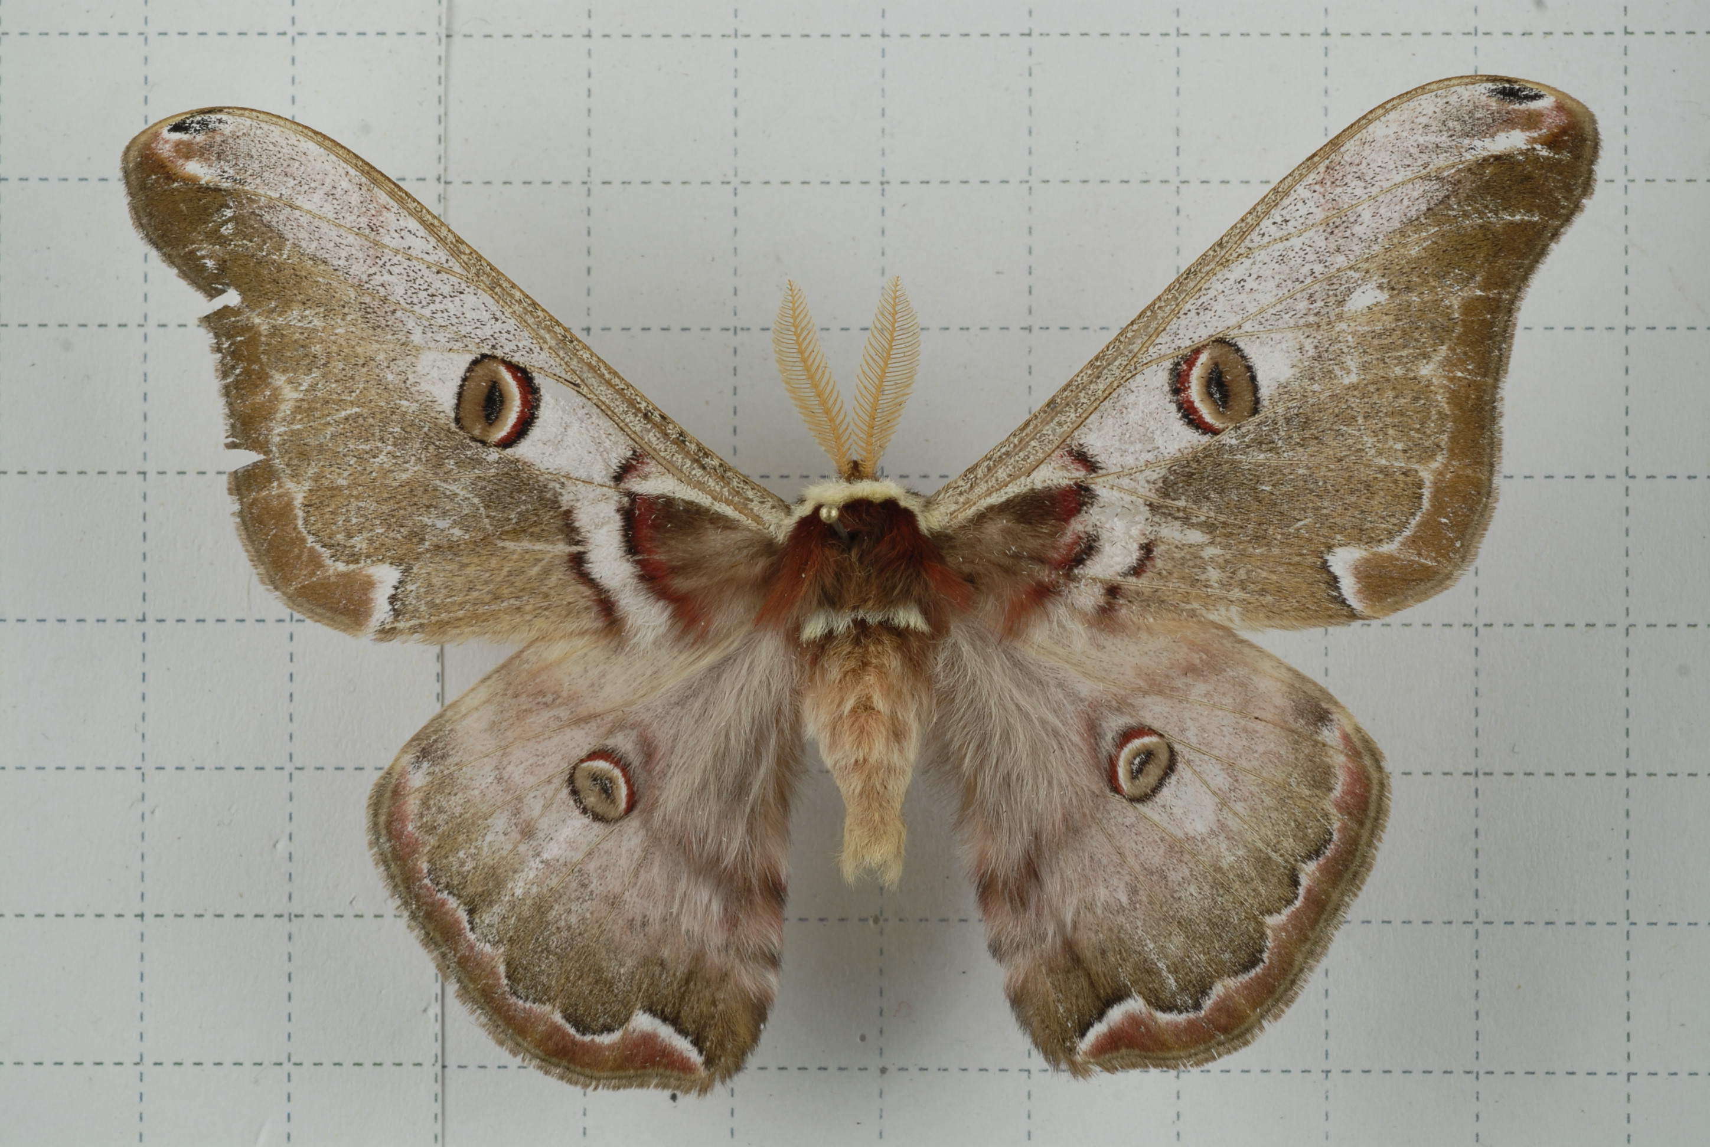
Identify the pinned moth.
Rinaca fukudai
